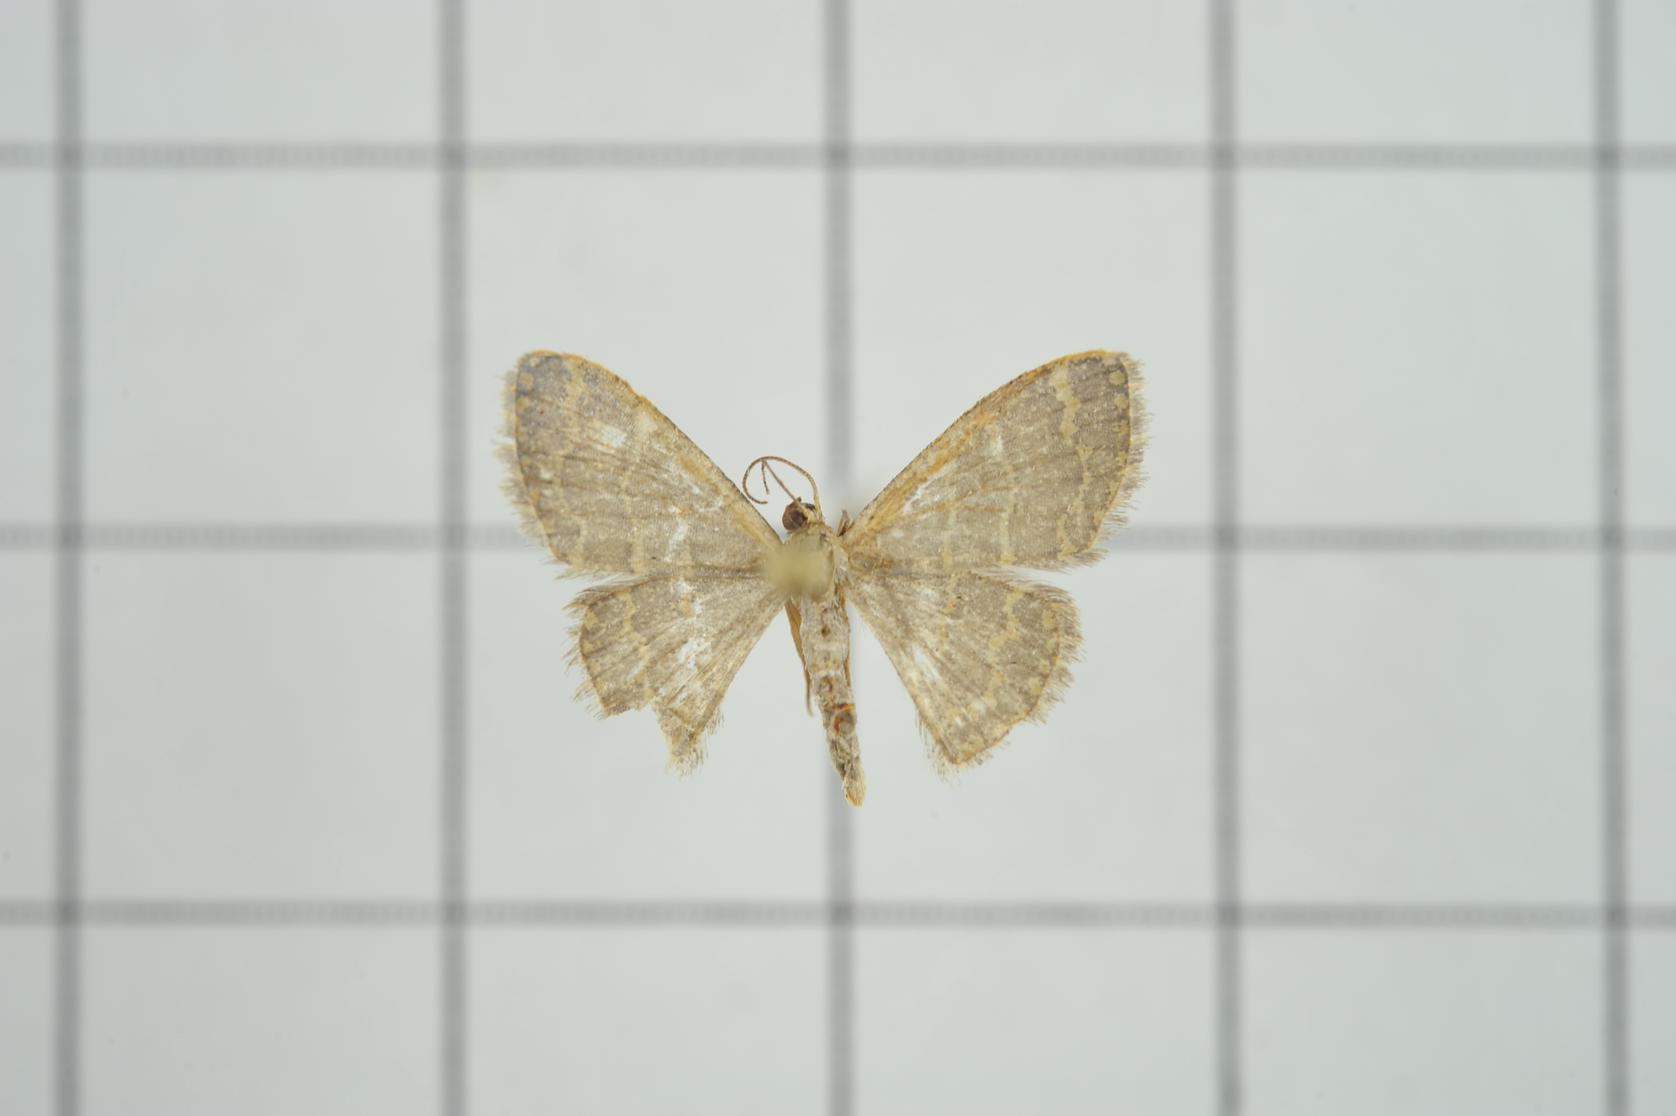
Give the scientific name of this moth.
Lophophleps purpurea
